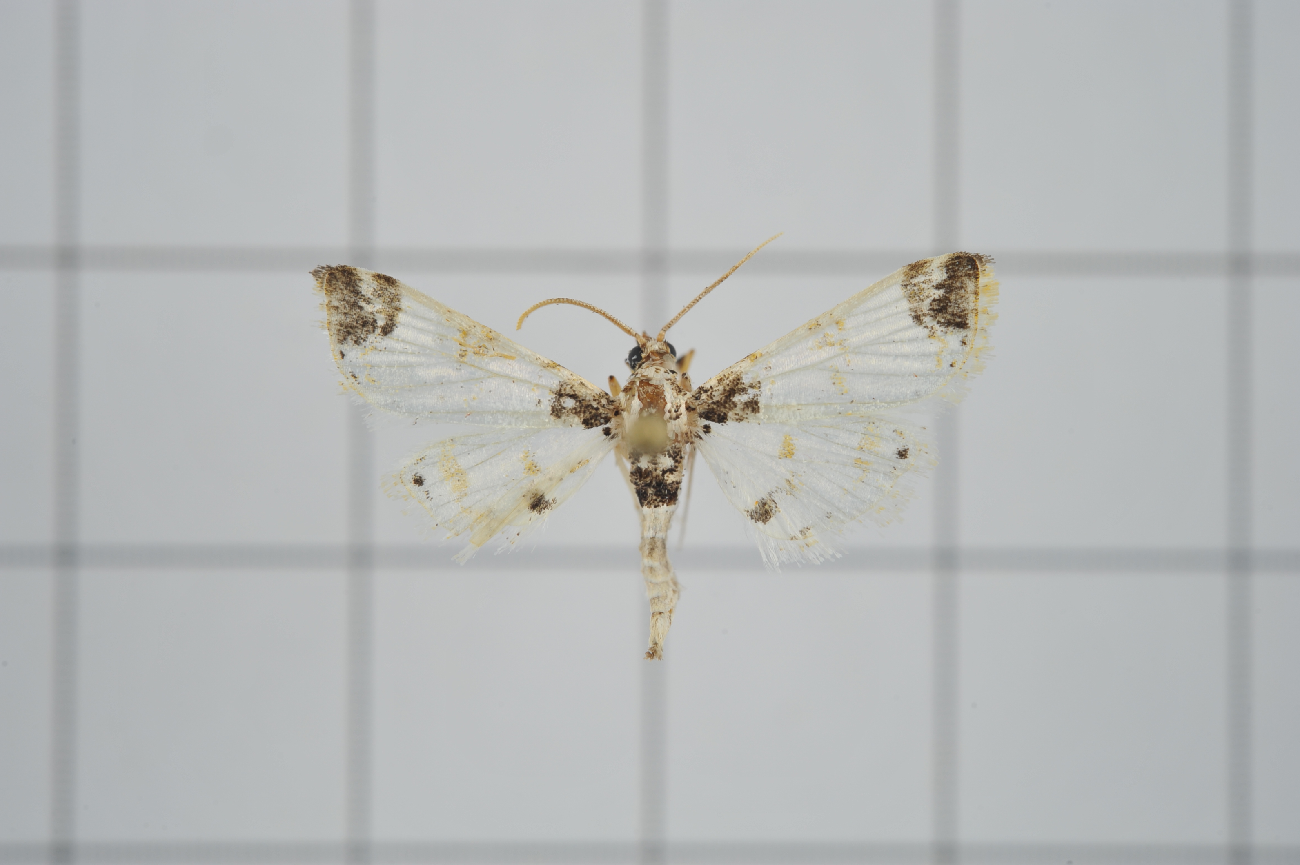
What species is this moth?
Analyta apicalis
